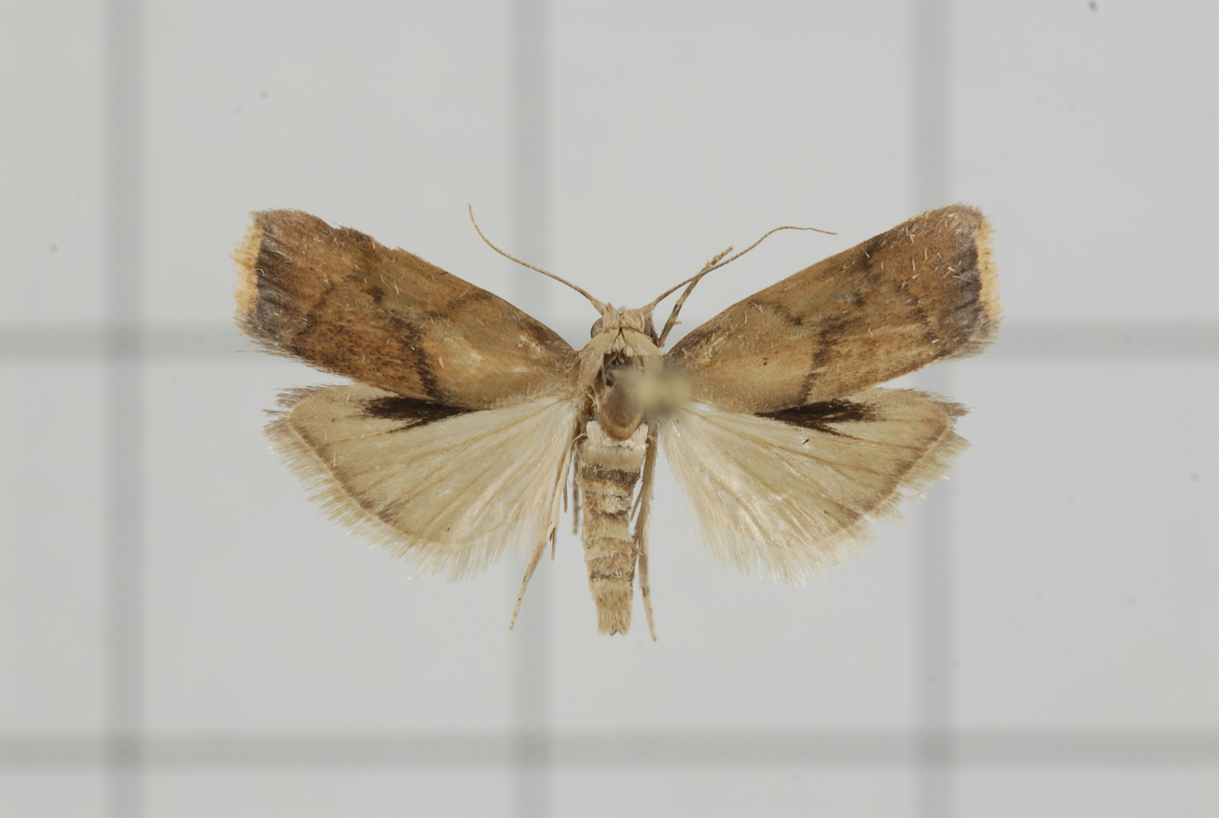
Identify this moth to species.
Doloessa ochrociliella
